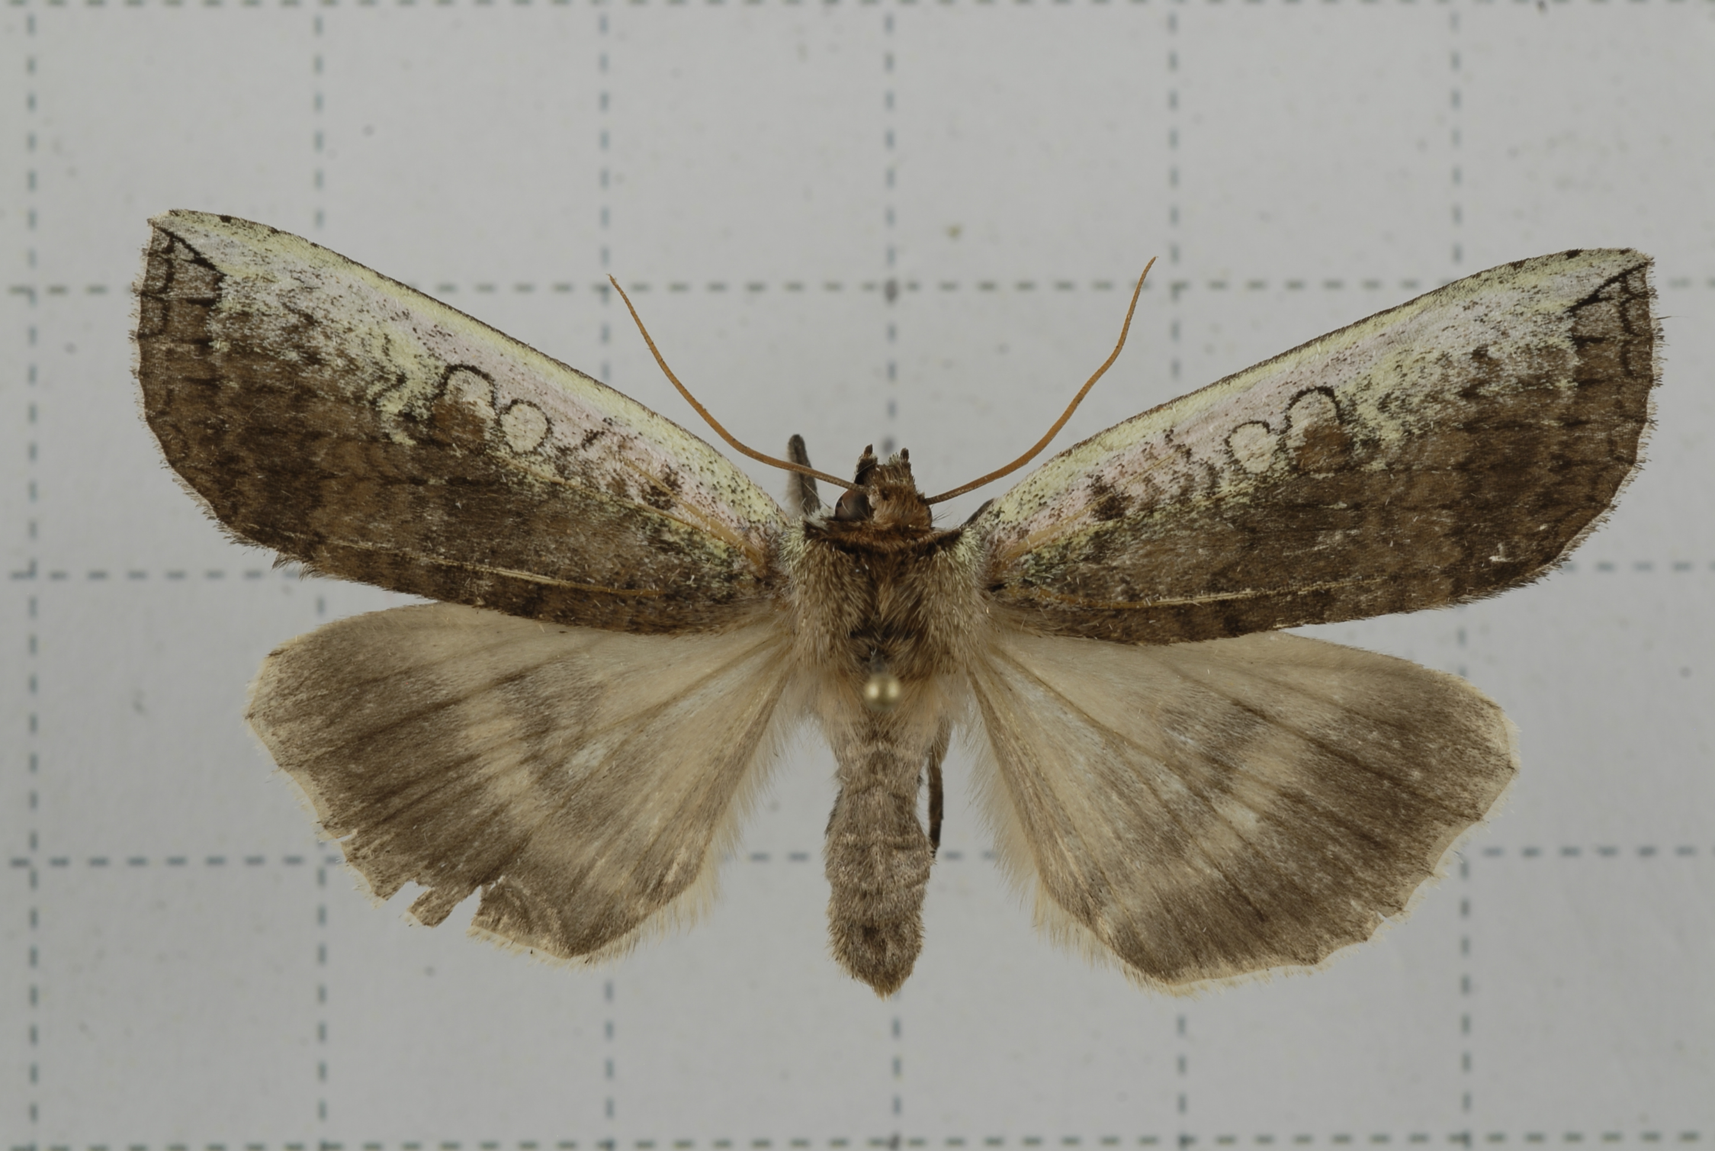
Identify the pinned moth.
Tethea oberthueri taiwana
